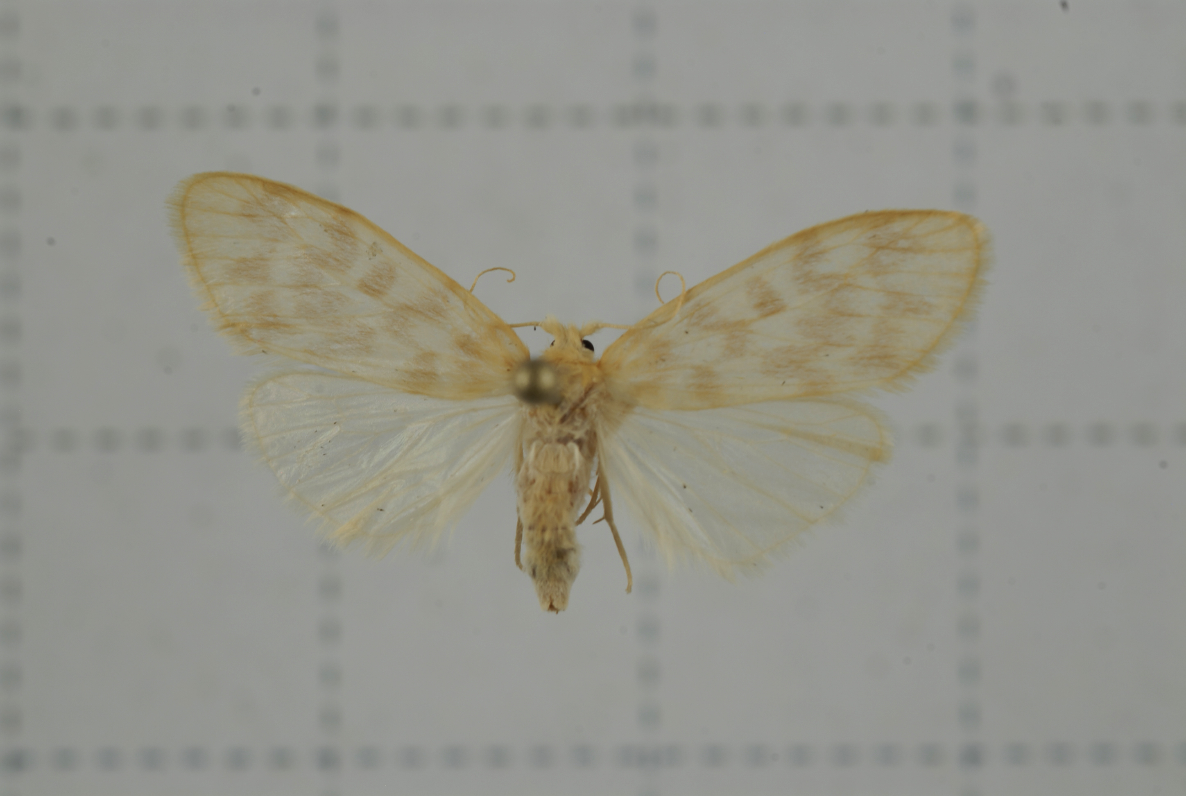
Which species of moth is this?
Hemipsilia coavestis
